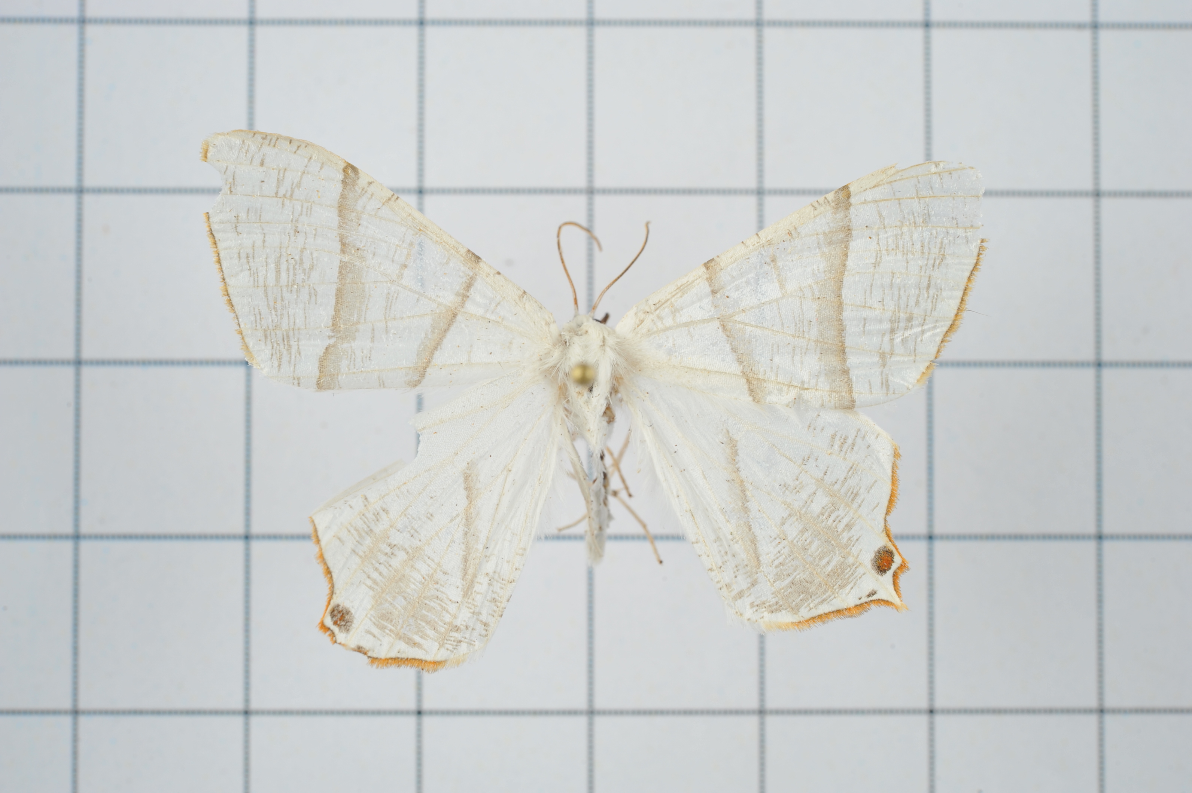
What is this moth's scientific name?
Ourapteryx similaria horishana
